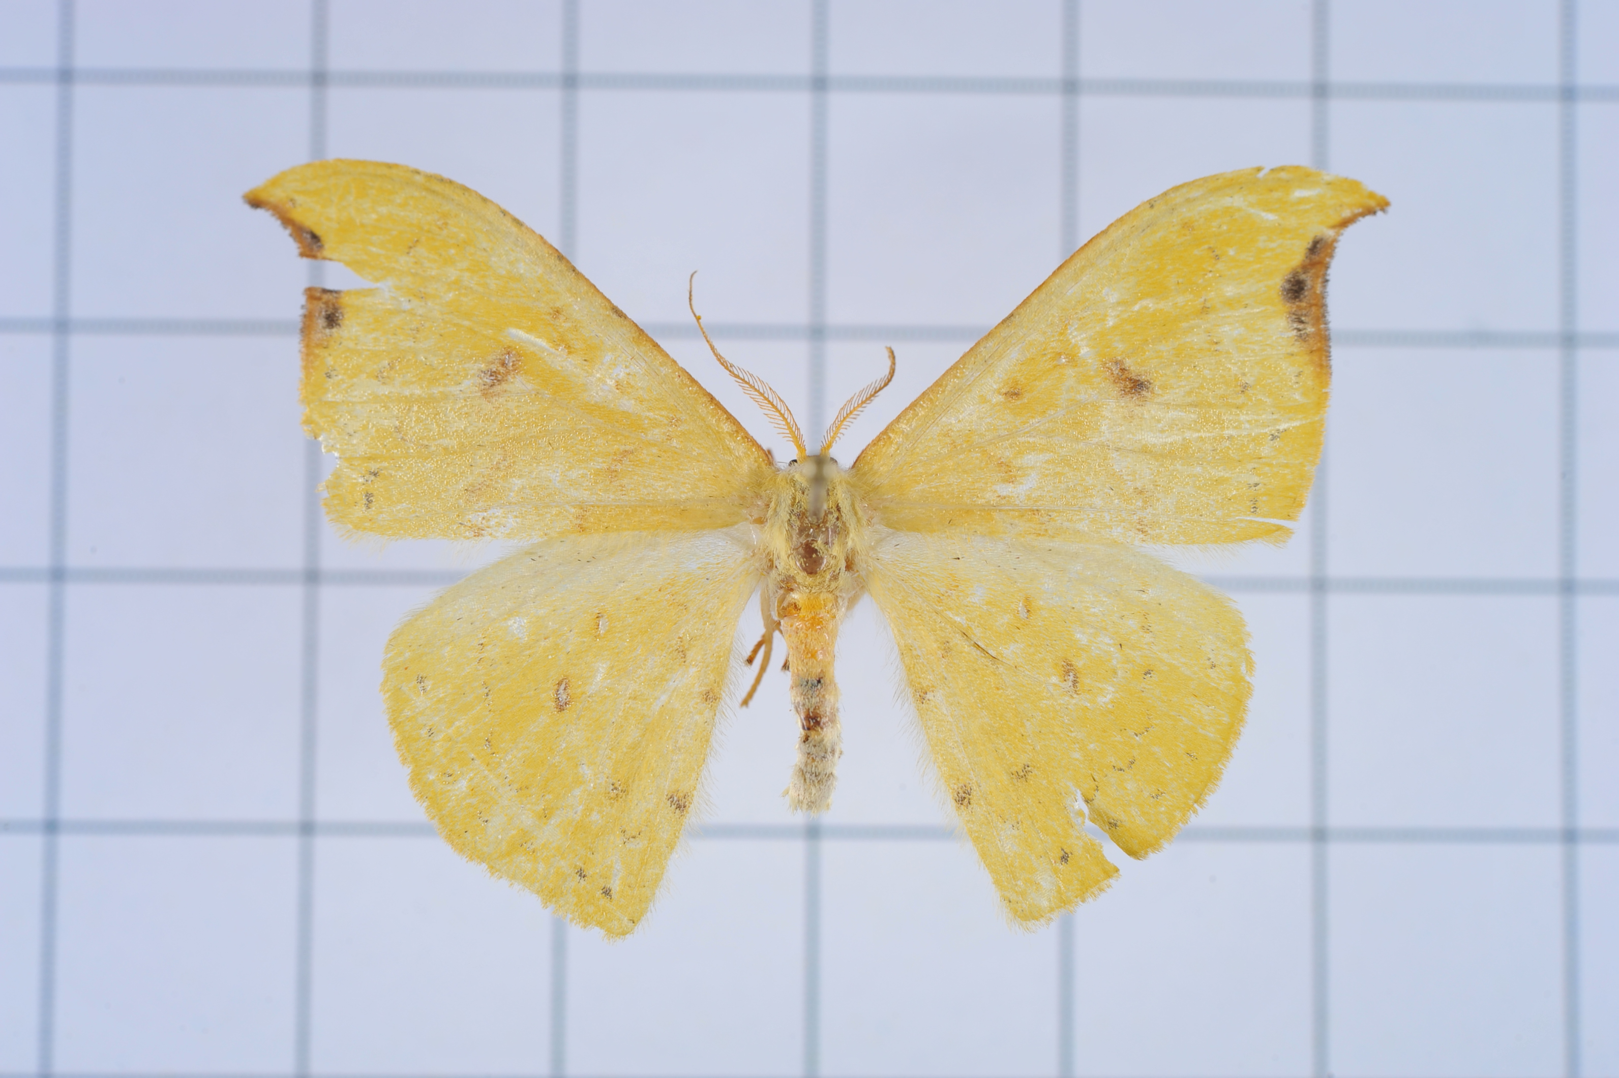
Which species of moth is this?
Tridrepana arikana arikana
